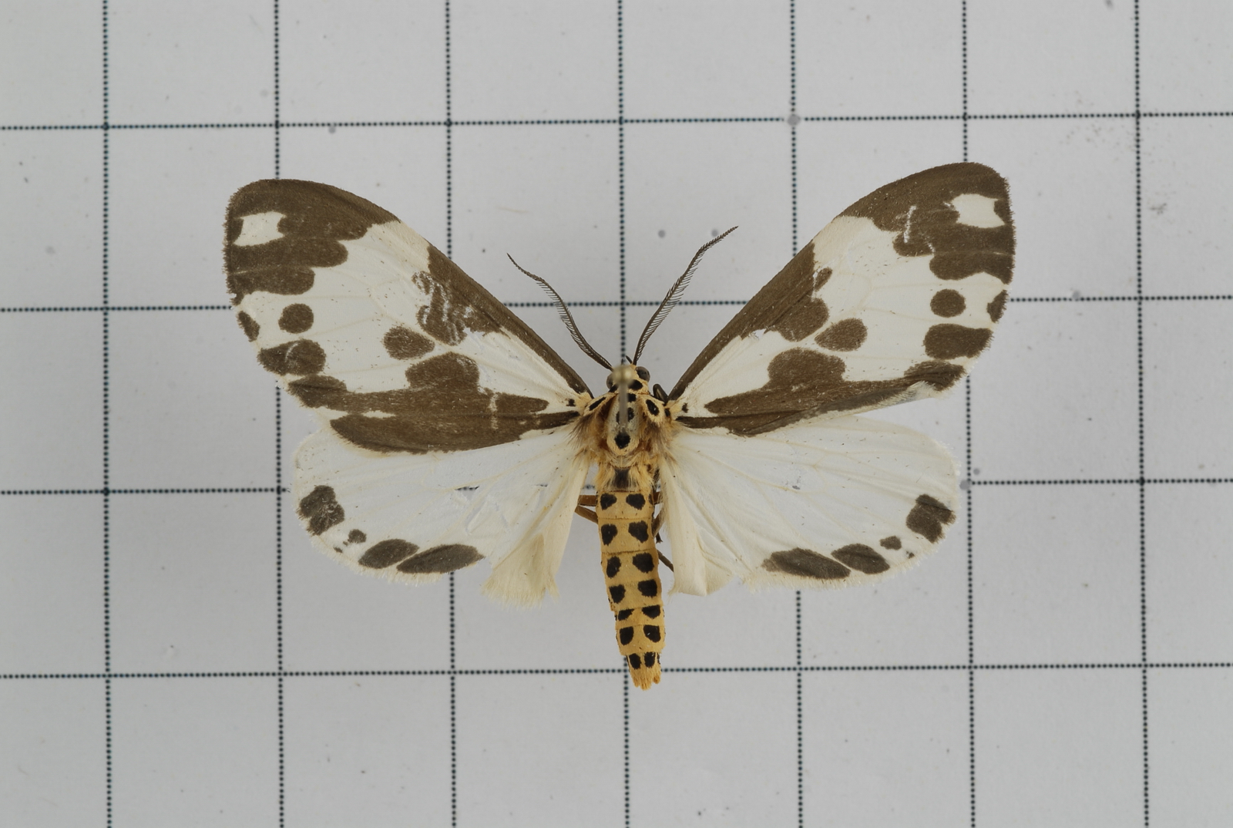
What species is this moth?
Nyctemera carissima formosana
